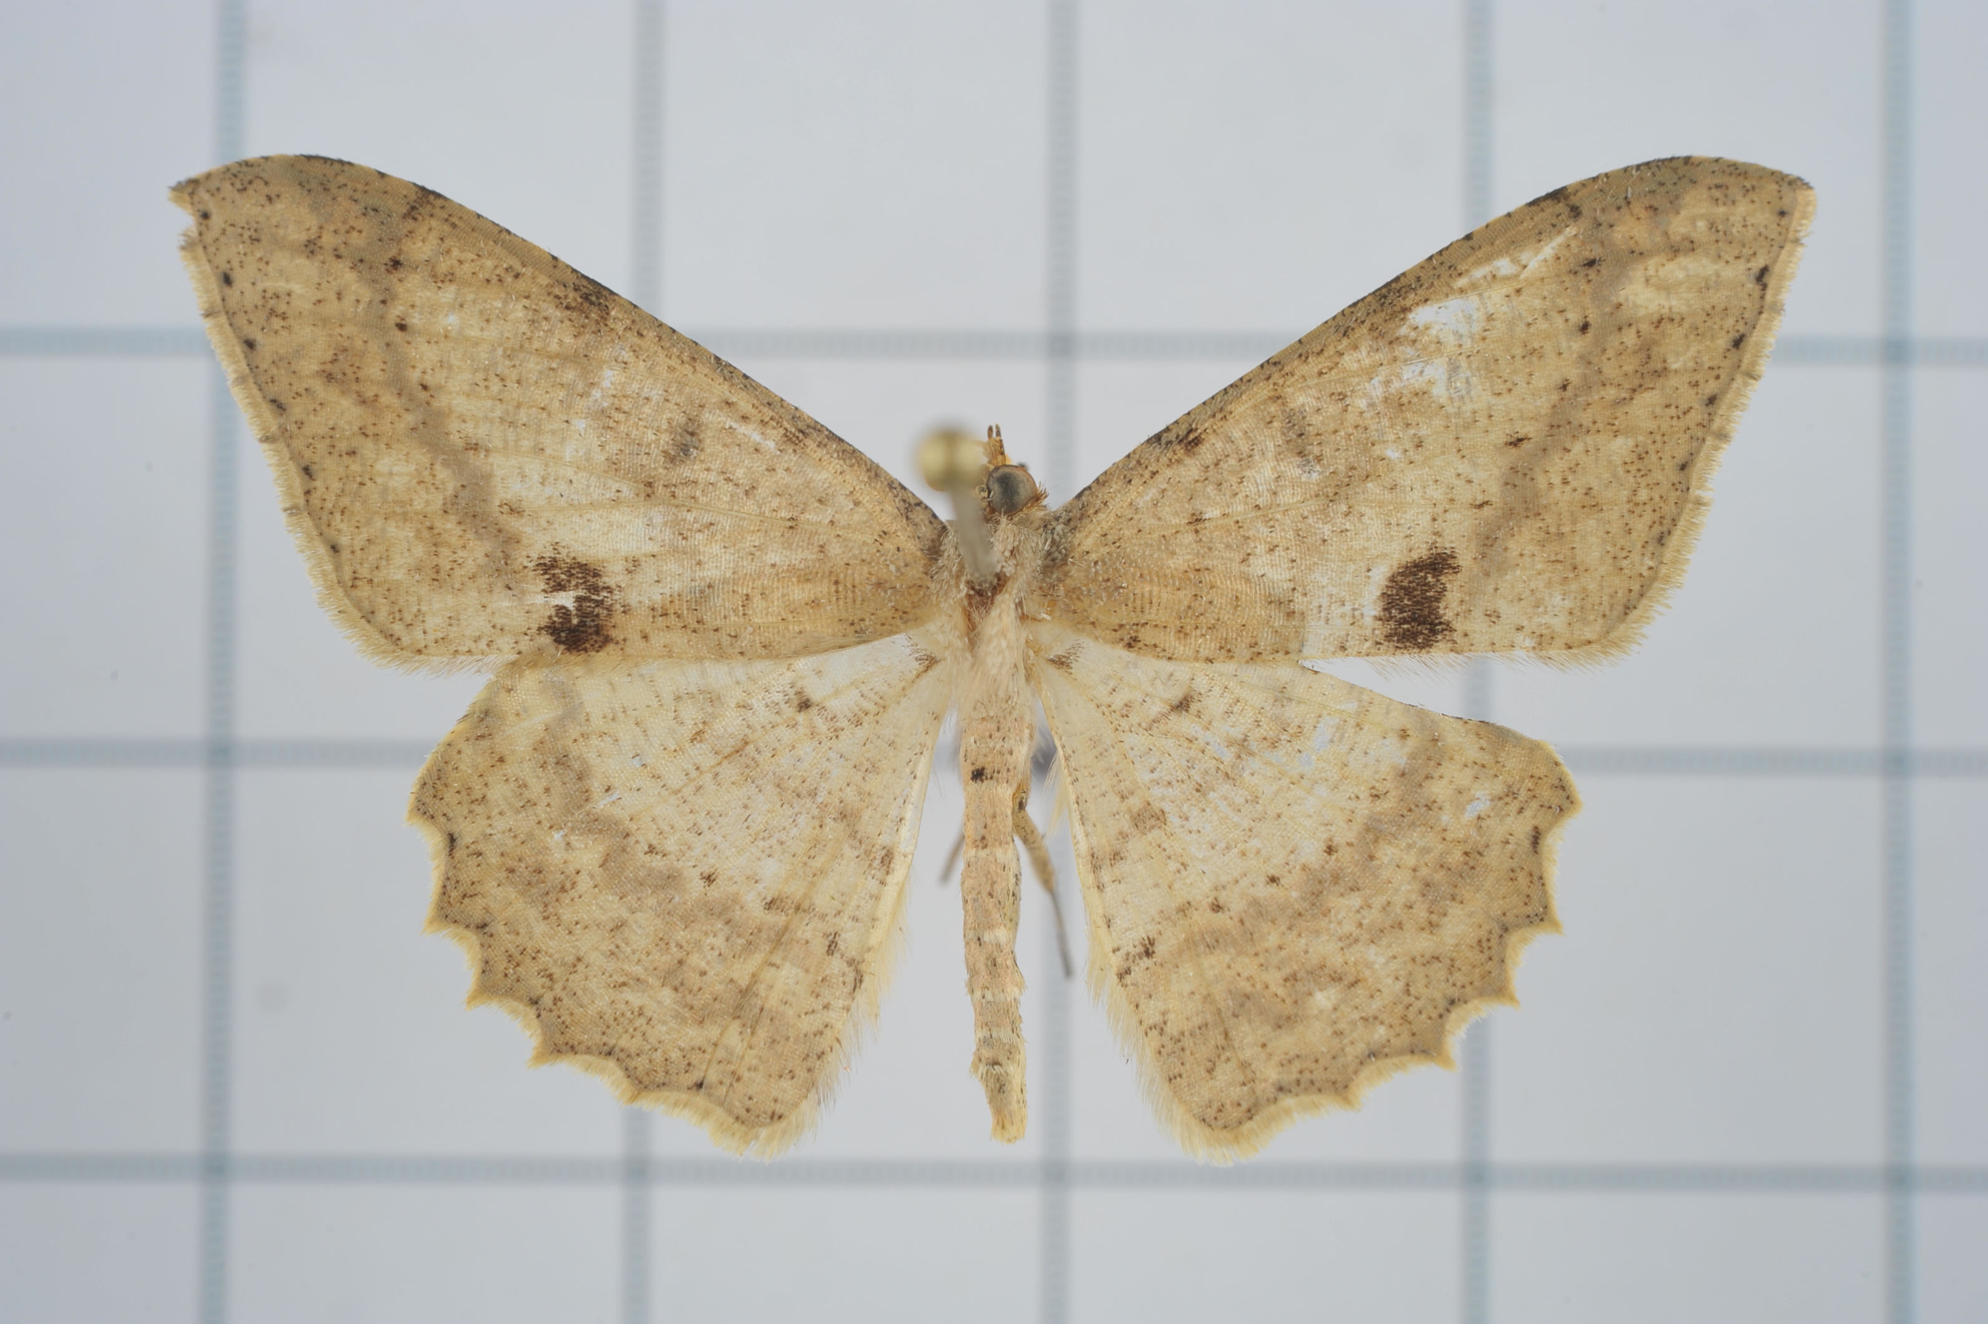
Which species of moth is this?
Luxiaria mitorrhaphes
